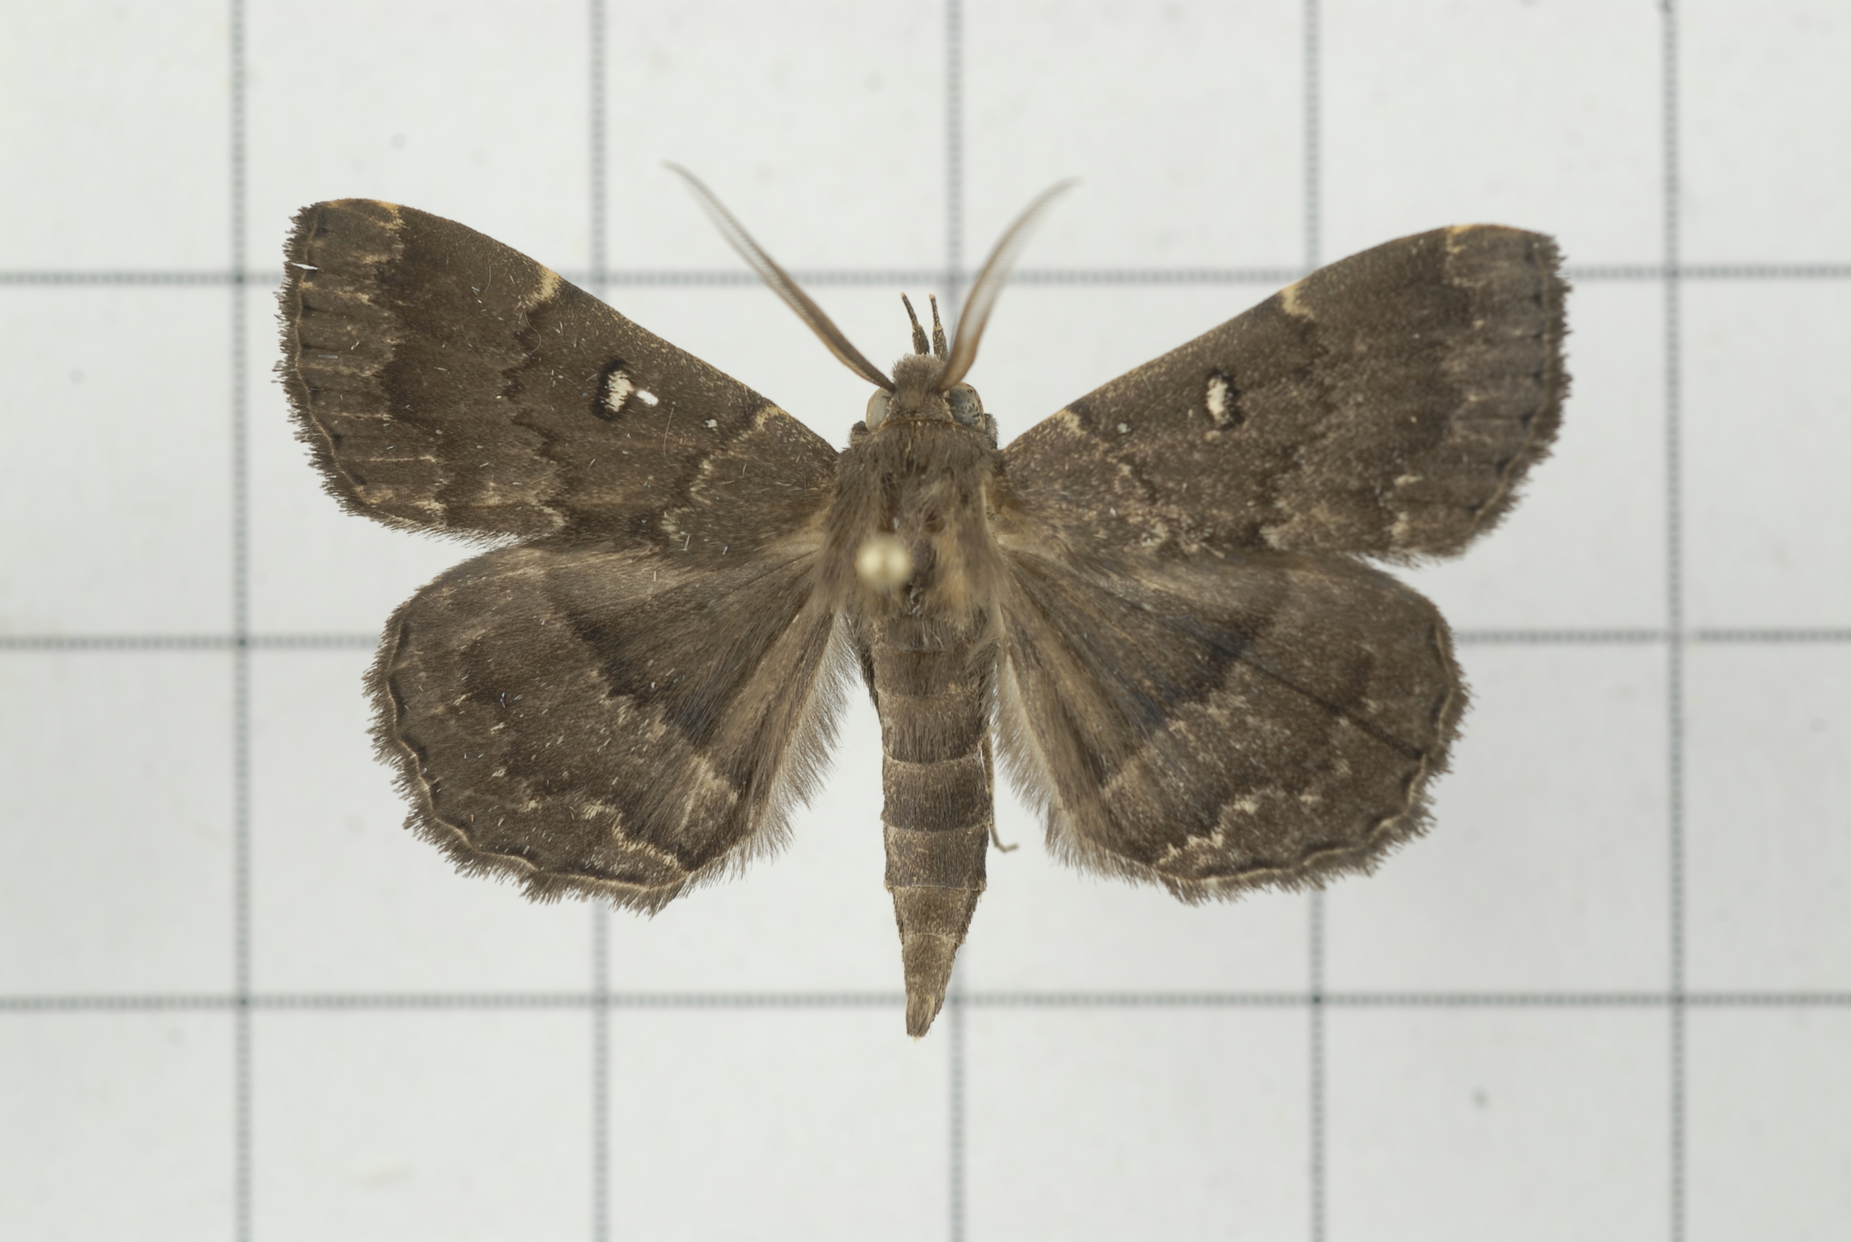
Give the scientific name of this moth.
Bocana manifestalis
